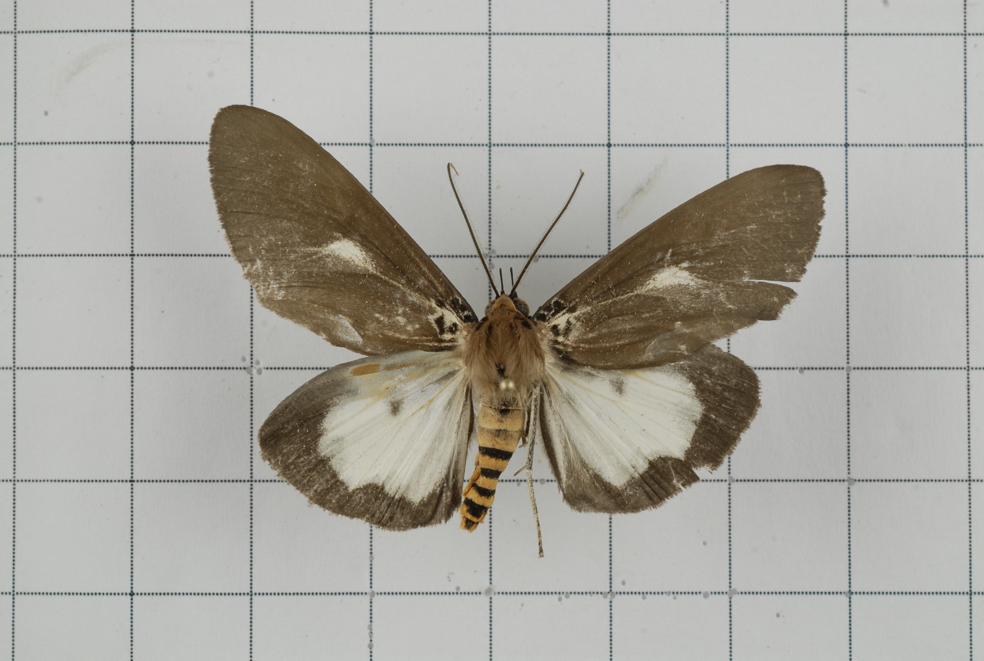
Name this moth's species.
Asota heliconia zebrina
